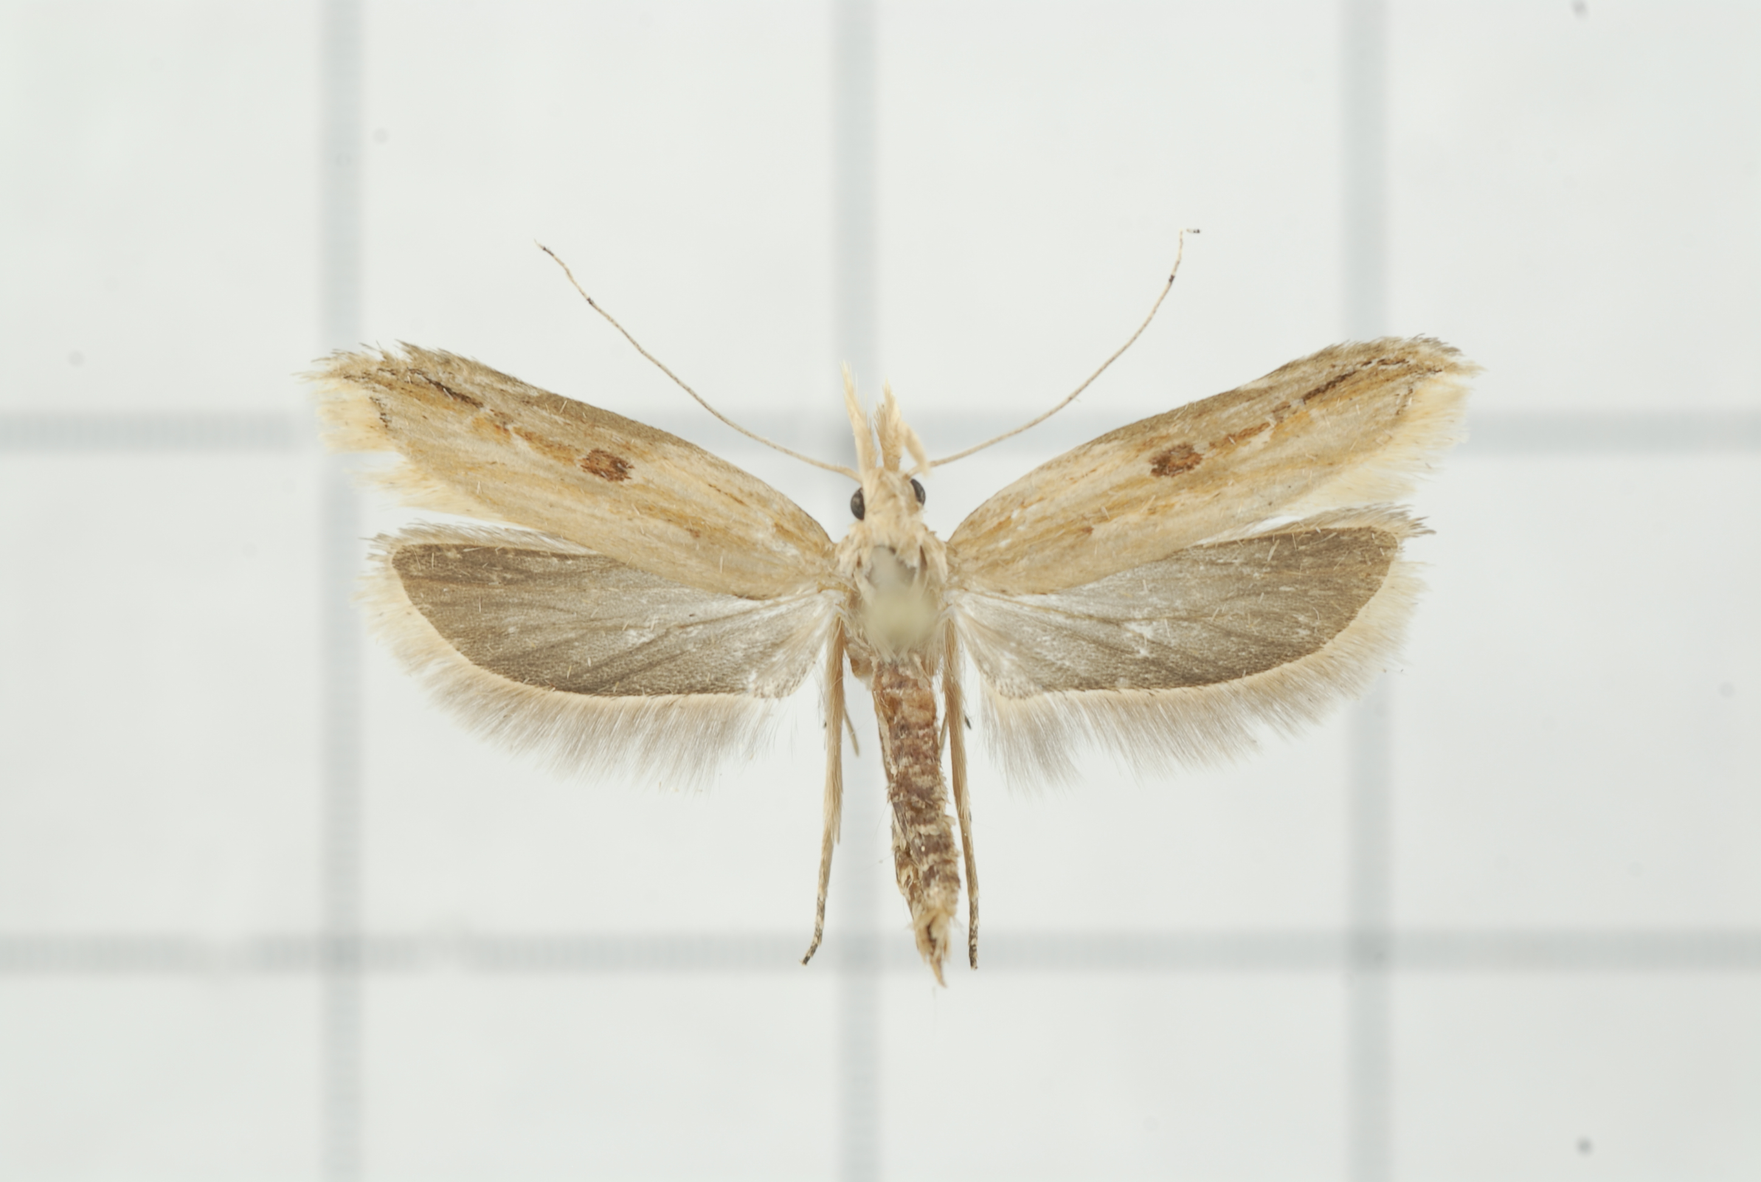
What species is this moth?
Paralida triannulata
